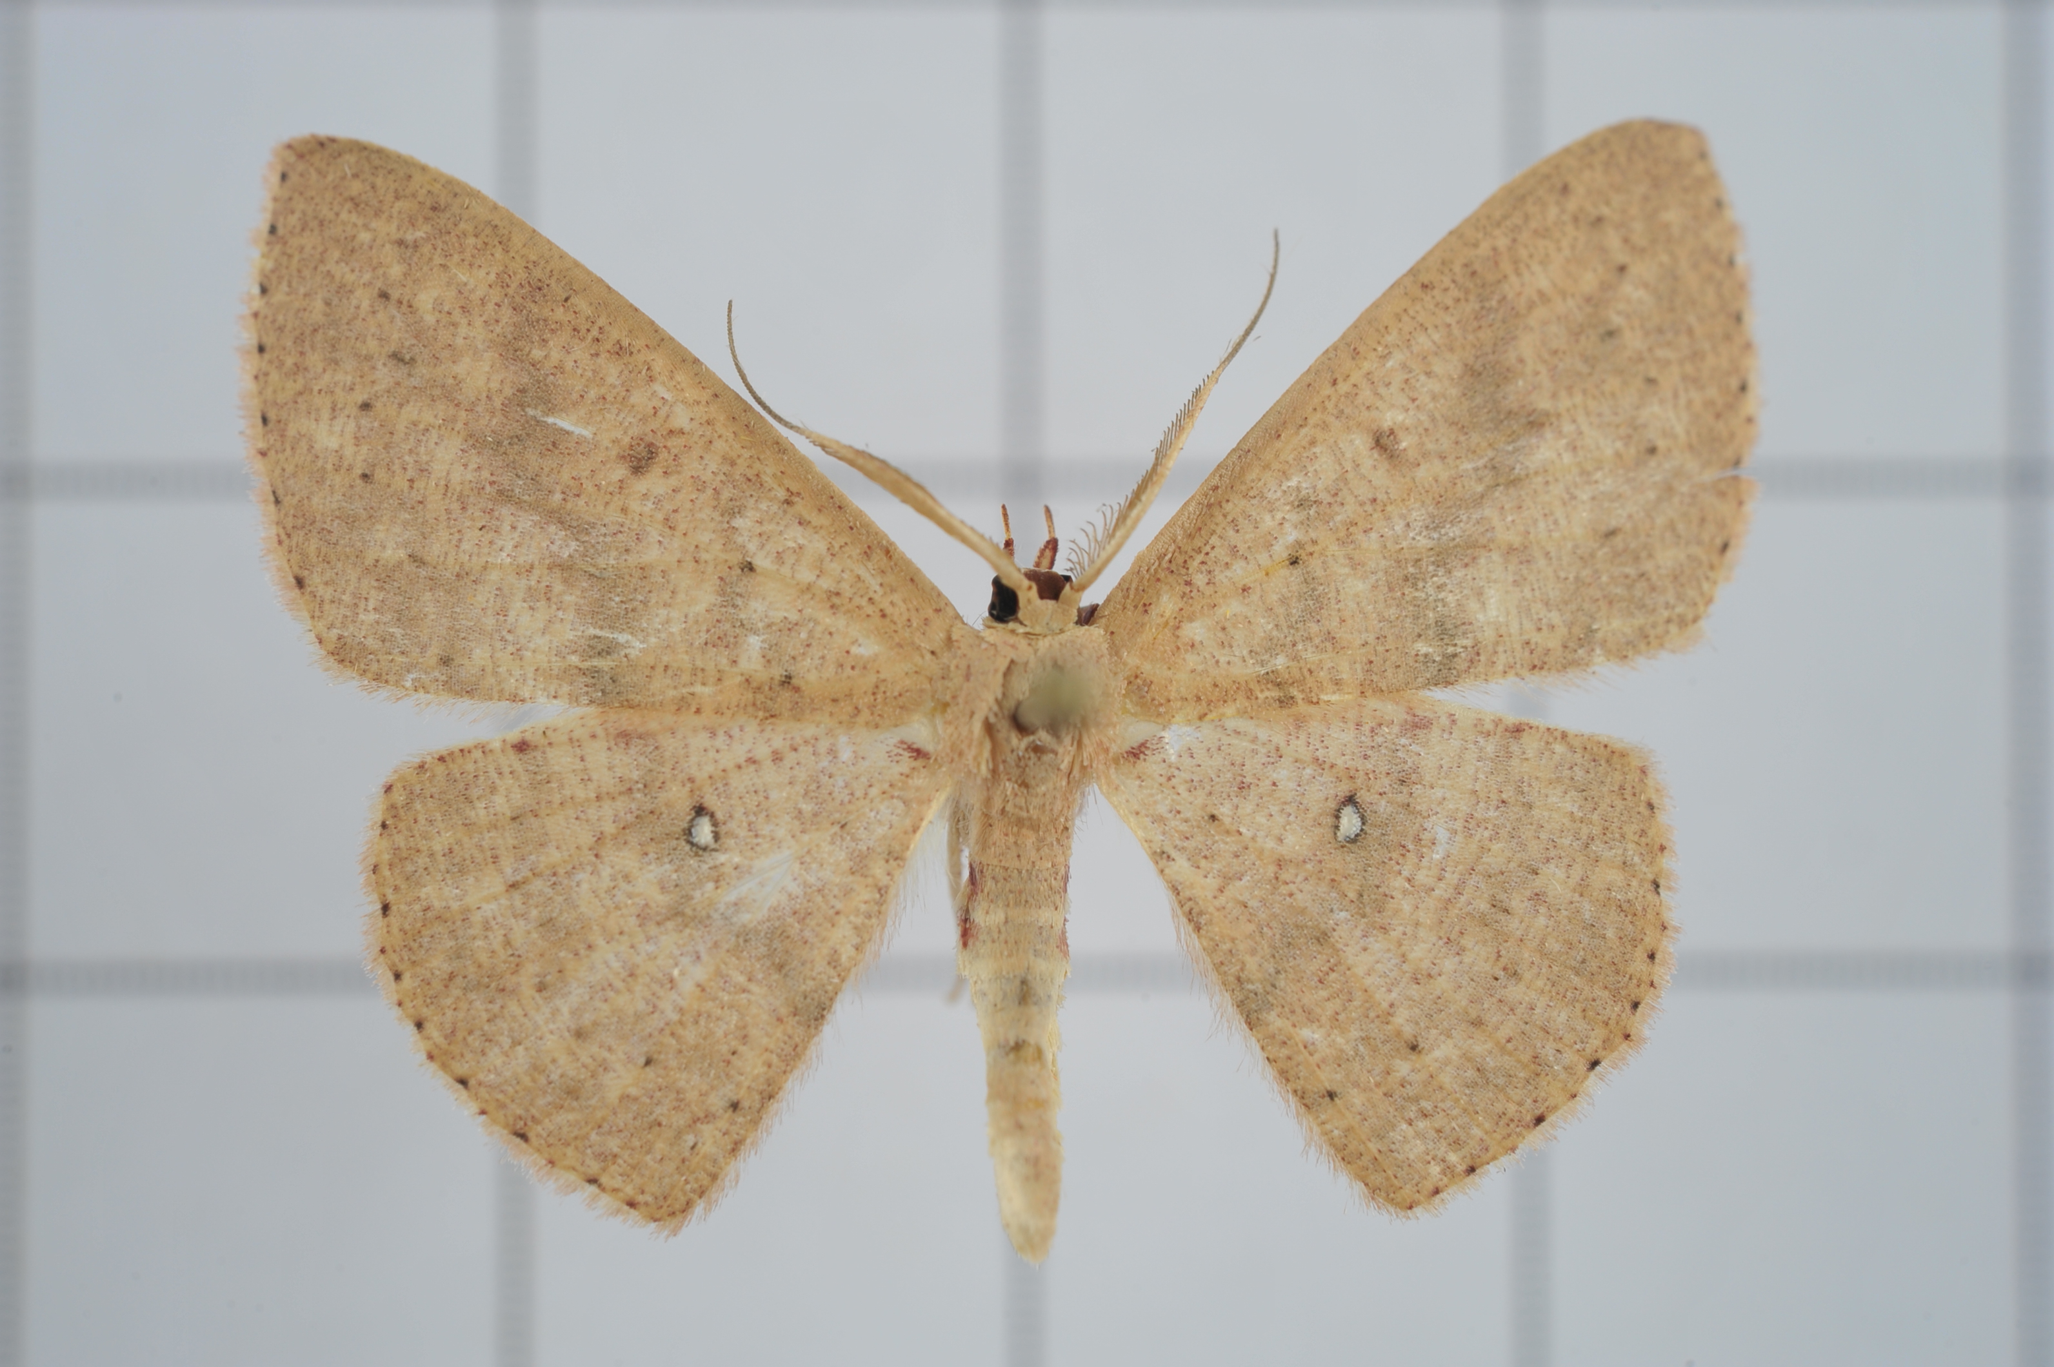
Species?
Perixera minorata dubiosa
